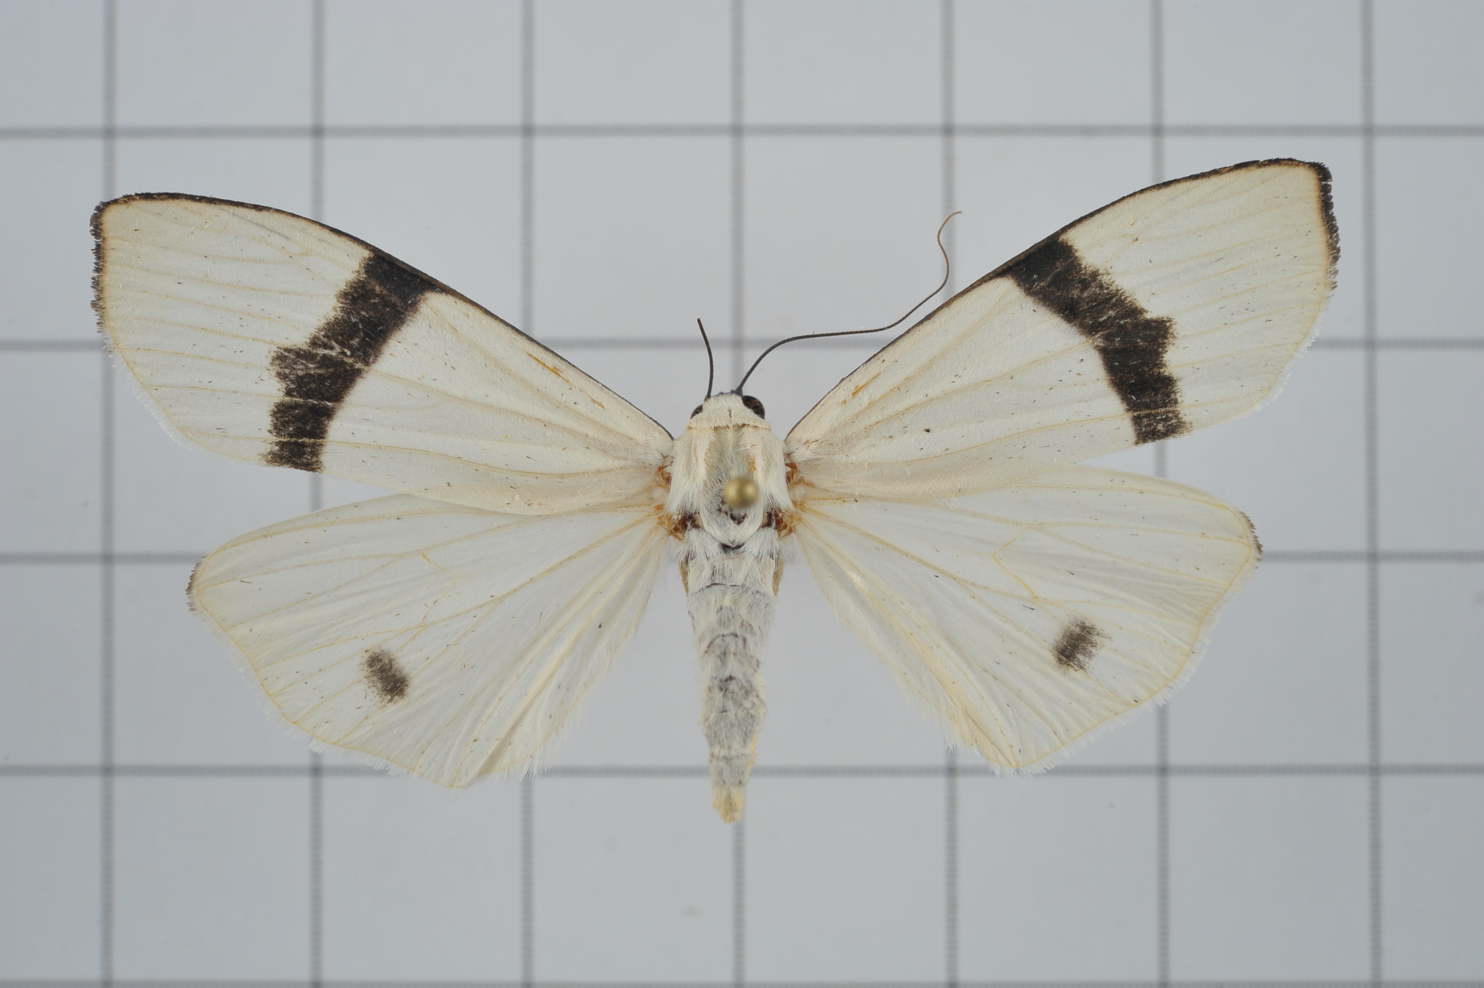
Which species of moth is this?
Vamuna alboluteora
